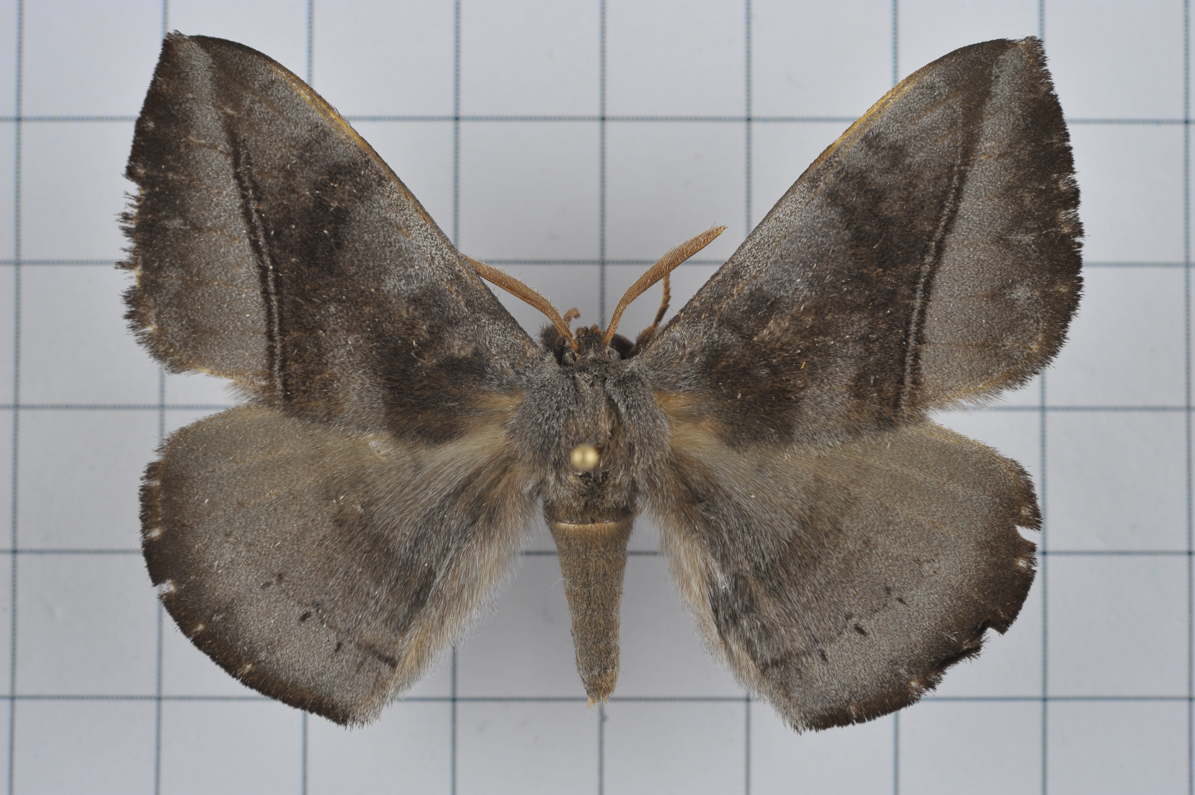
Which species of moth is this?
Ganisa formosicola
